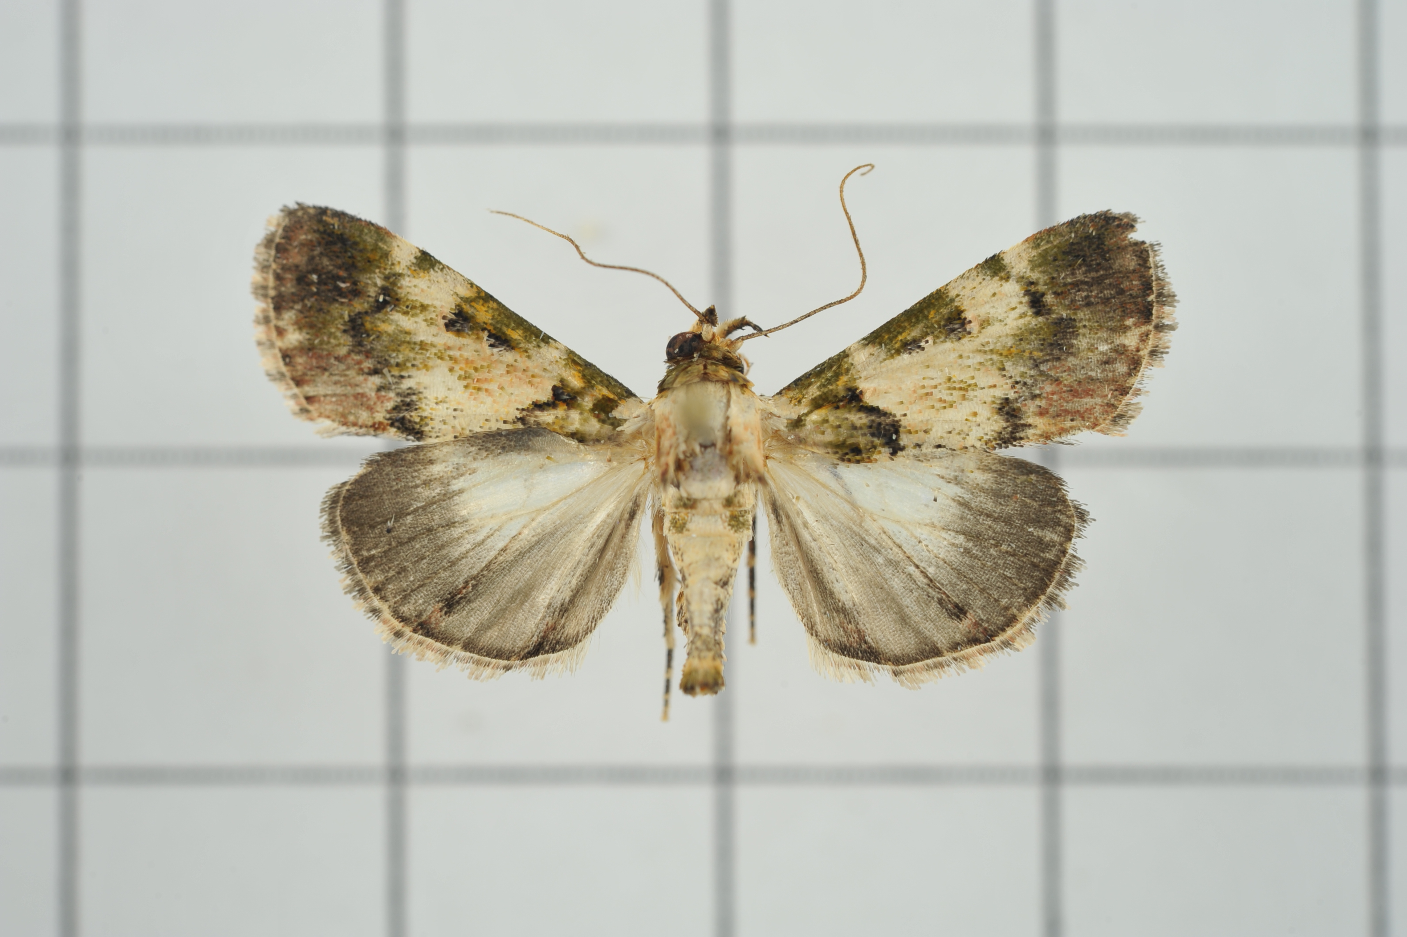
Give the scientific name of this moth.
Termioptycha cornutitrifurca
